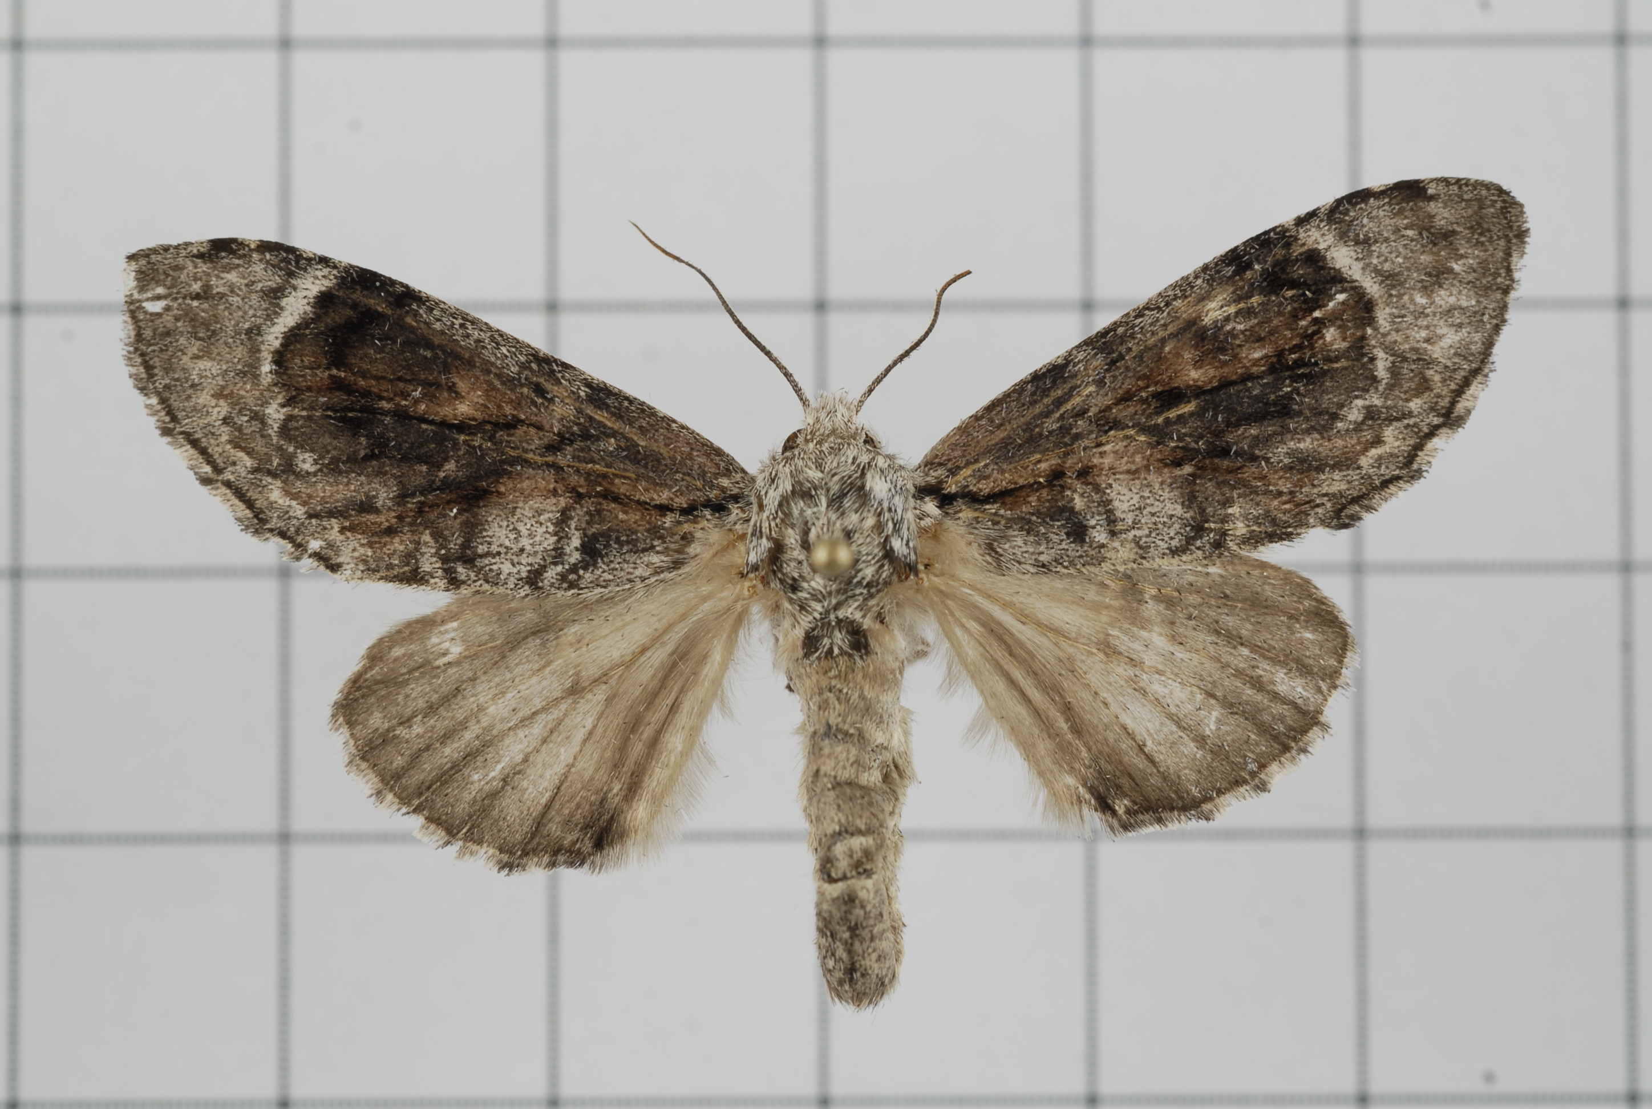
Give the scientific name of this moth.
Fentonia baibarana
